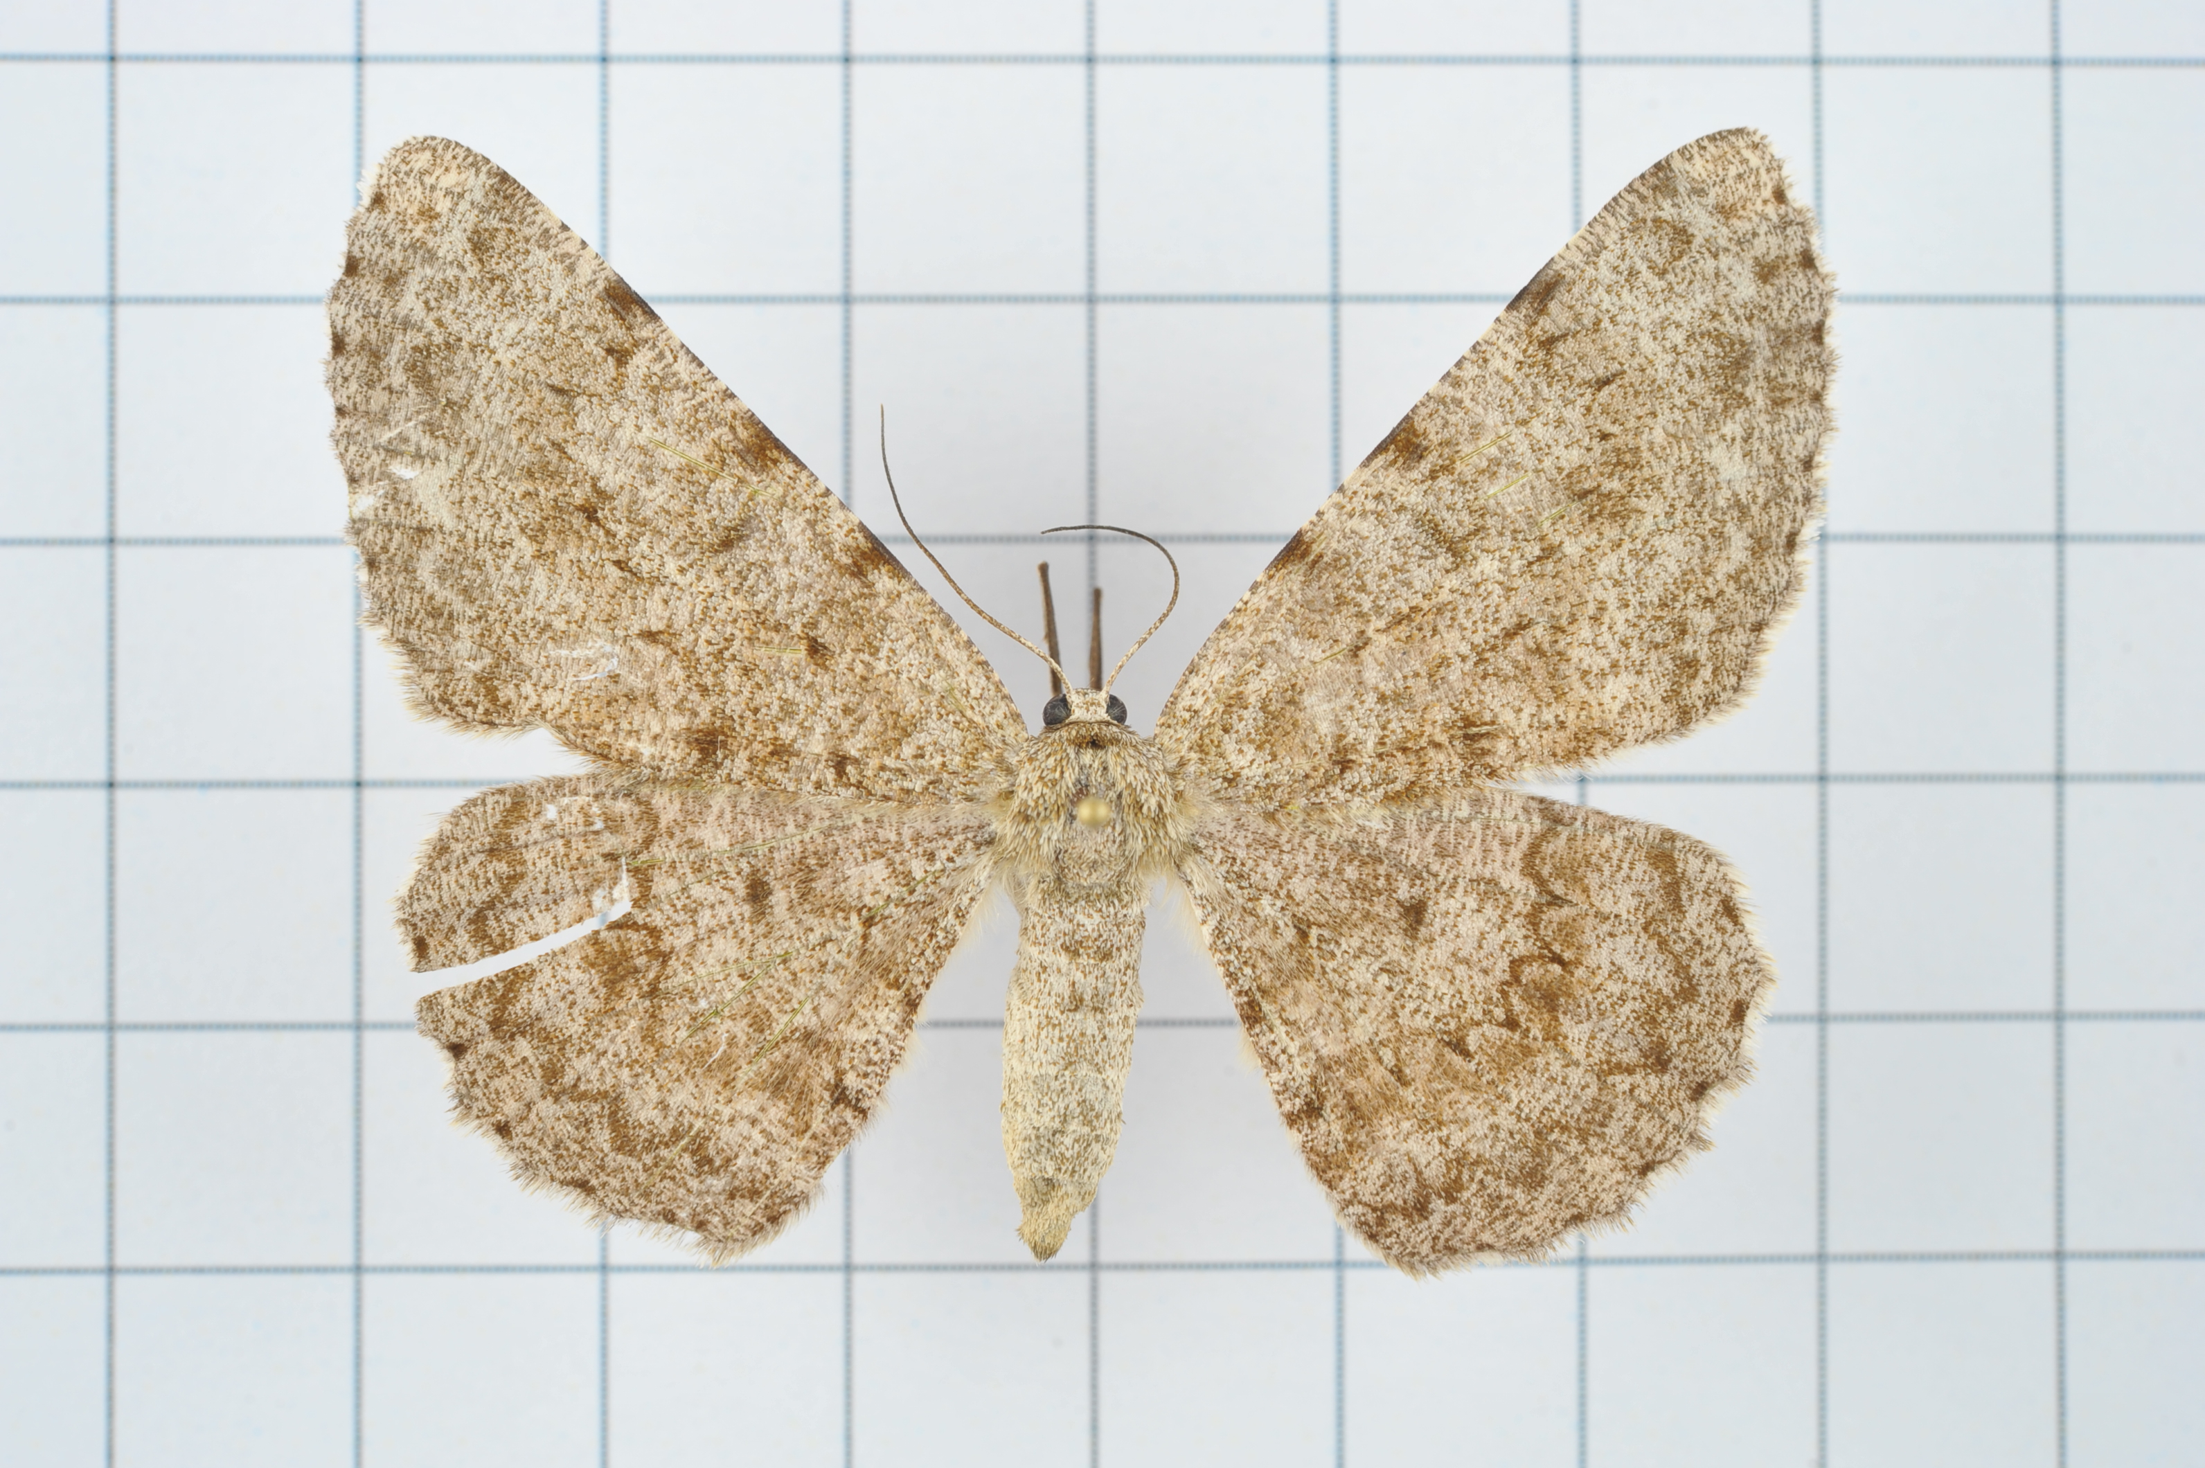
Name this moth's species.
Hypomecis cineracea
